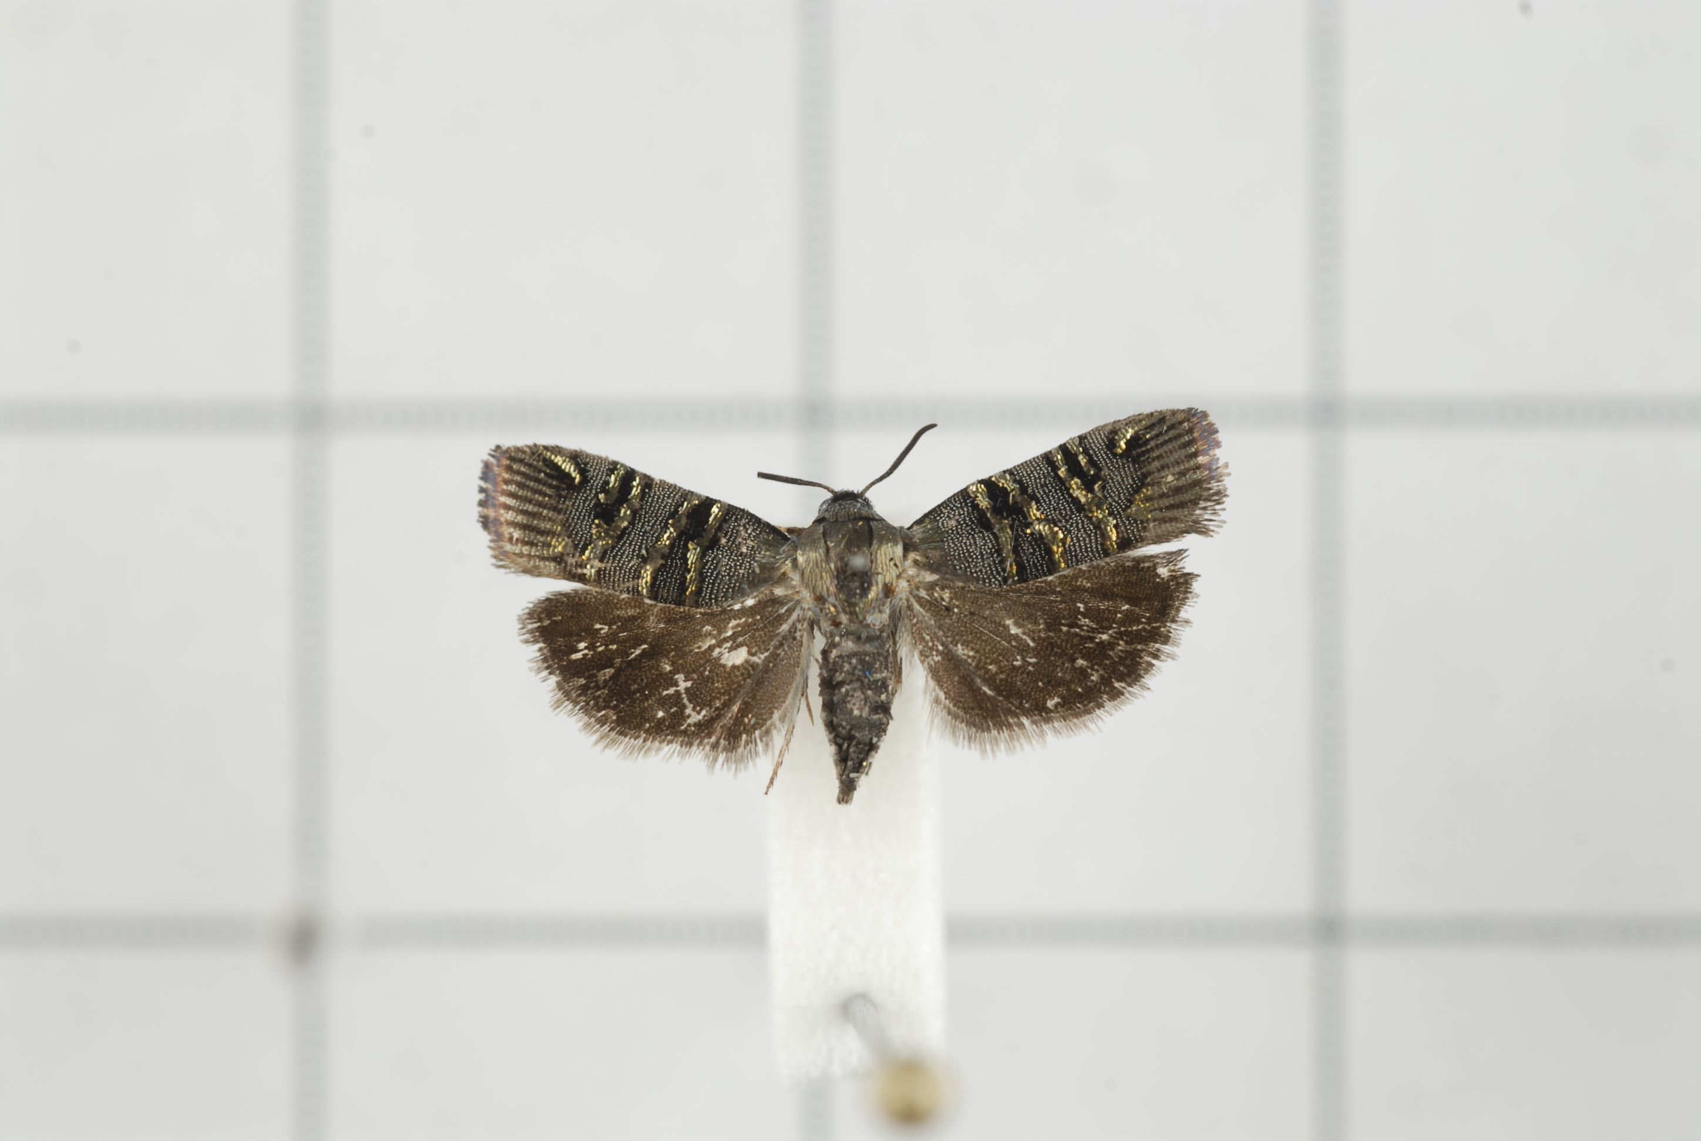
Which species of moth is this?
Nigilgia limata
